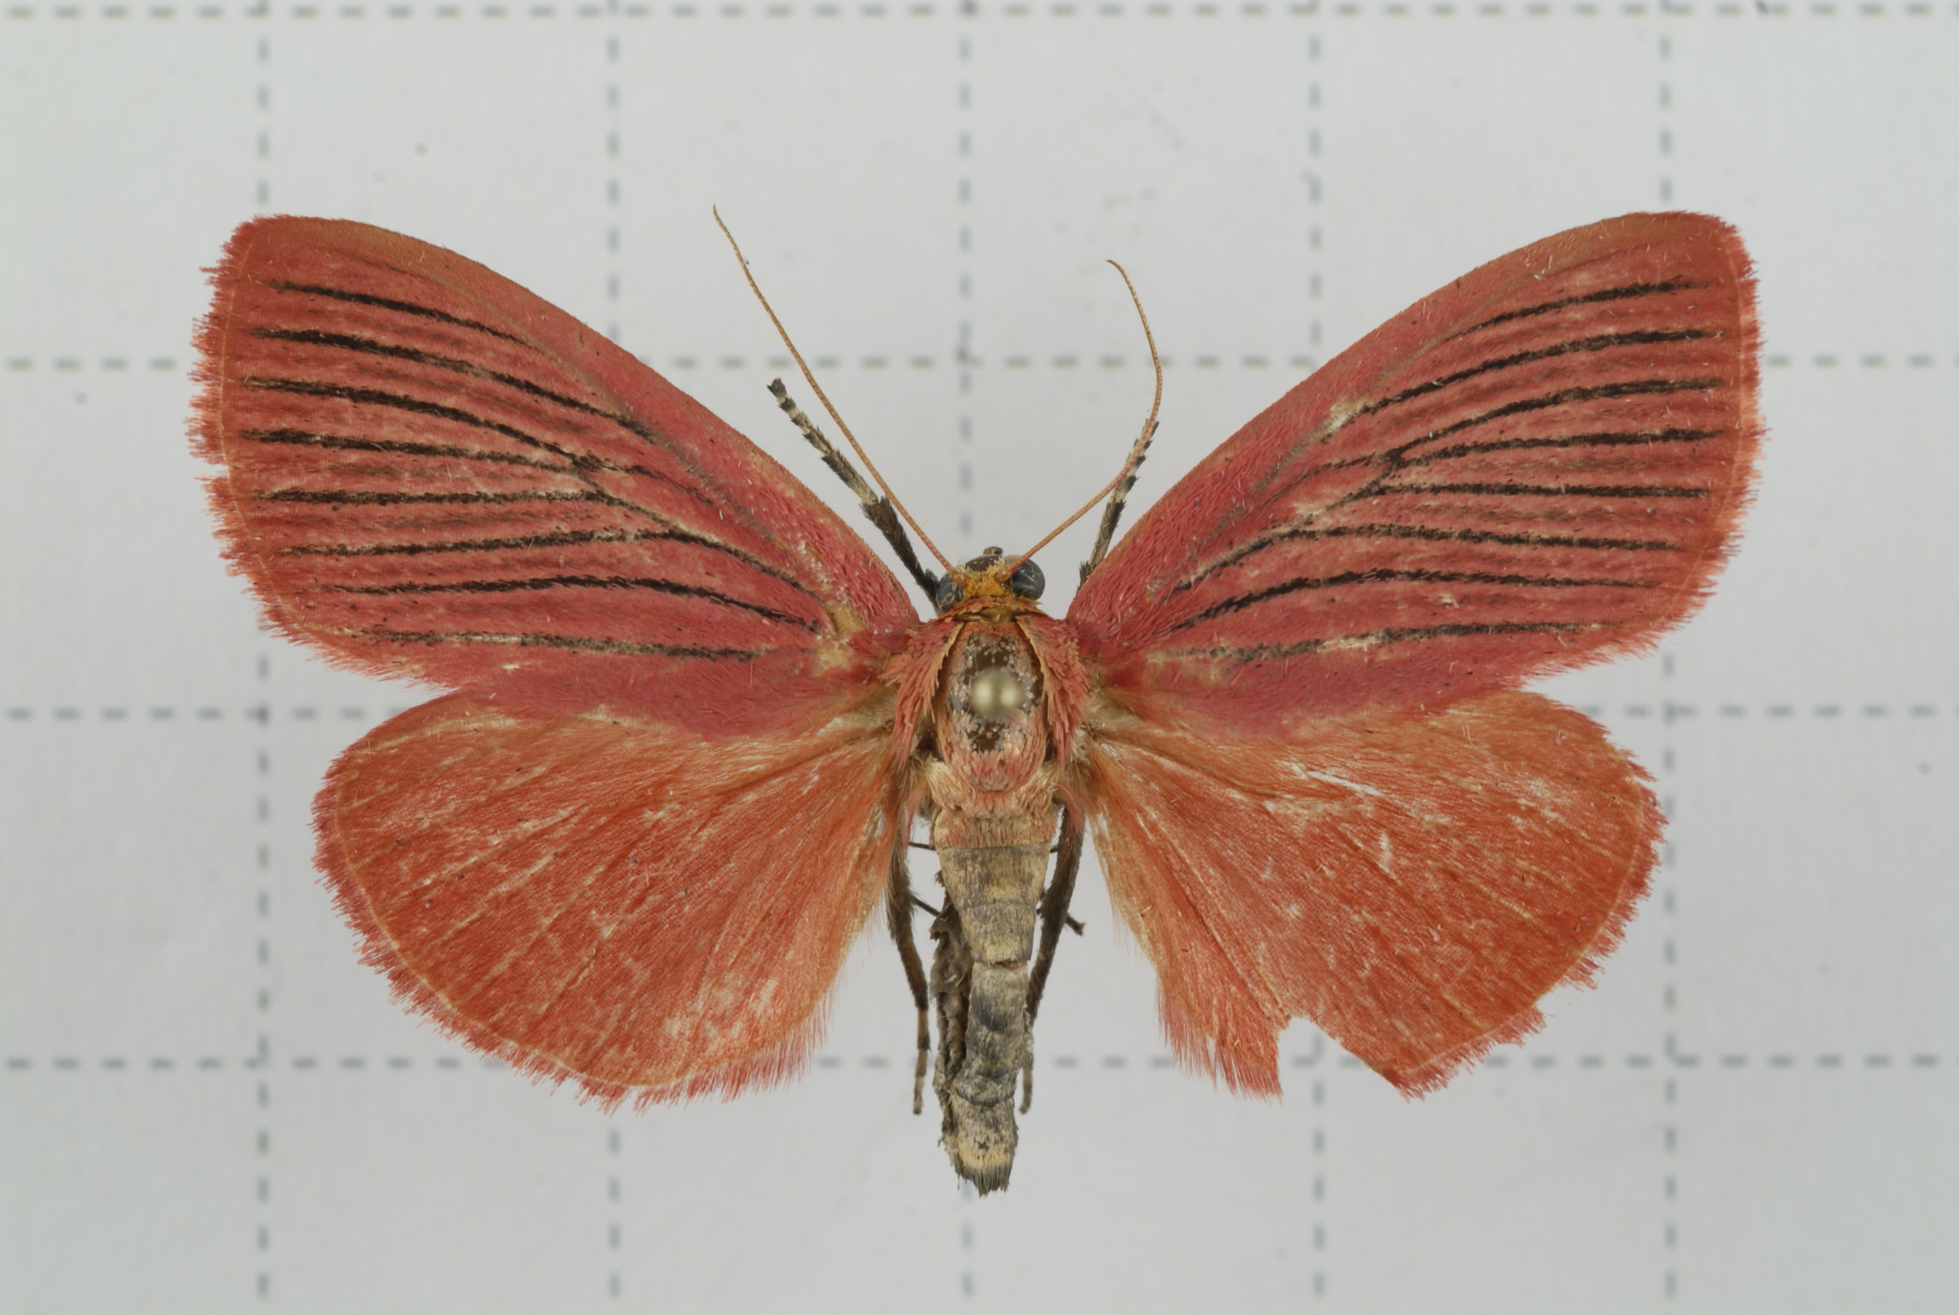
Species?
Arctioblepsis rubida
